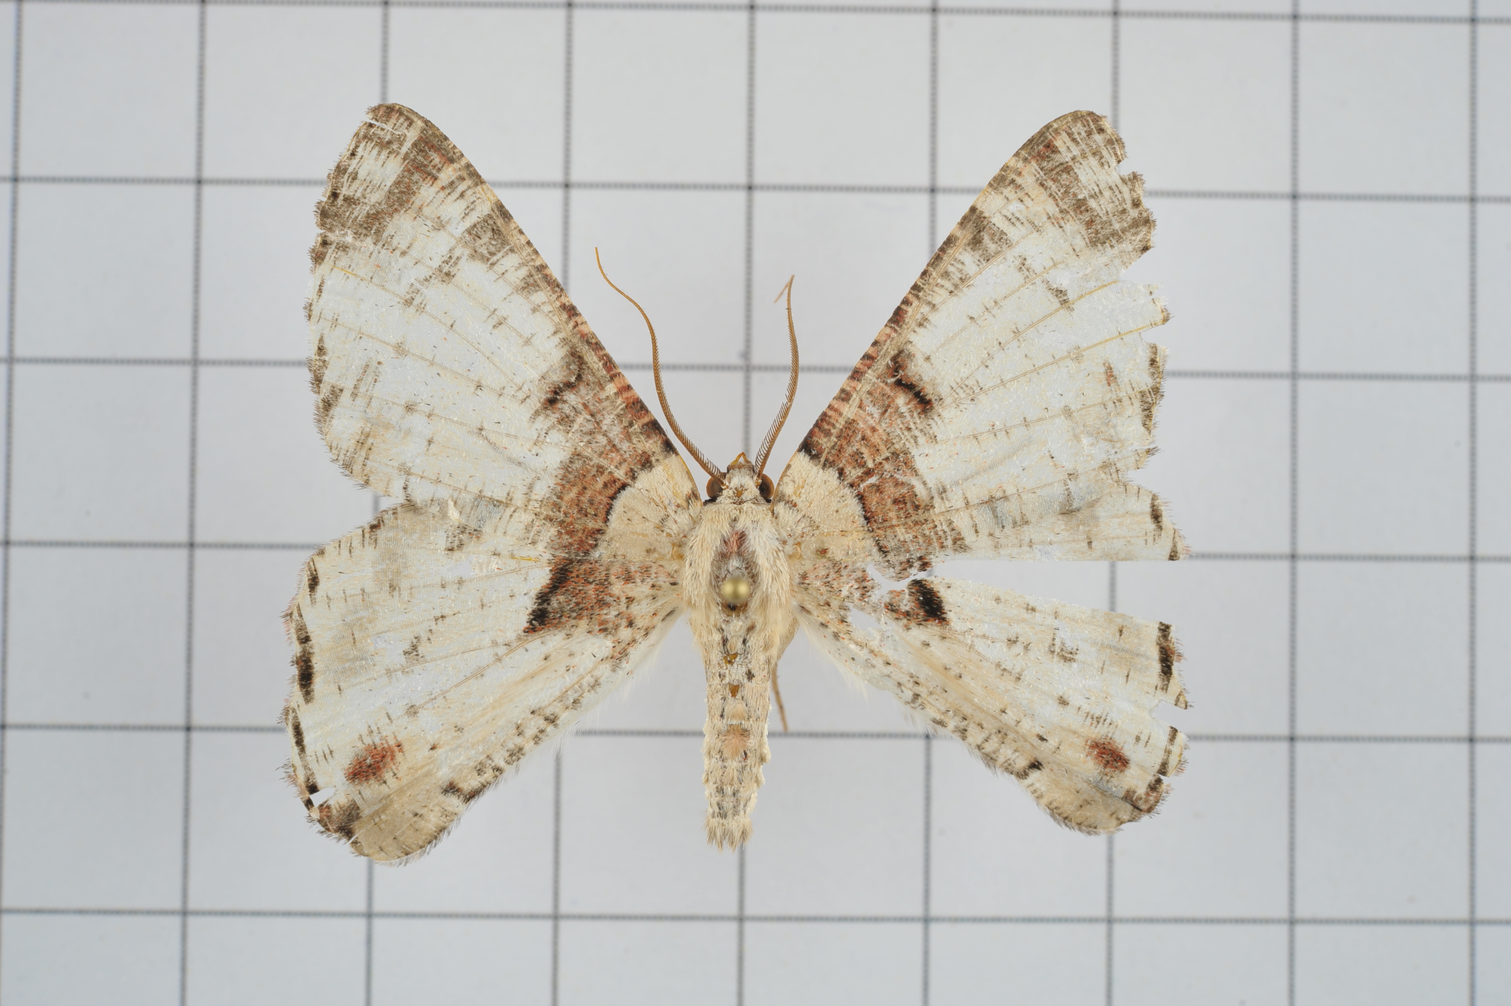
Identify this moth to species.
Pachyodes subtrita subtrita
